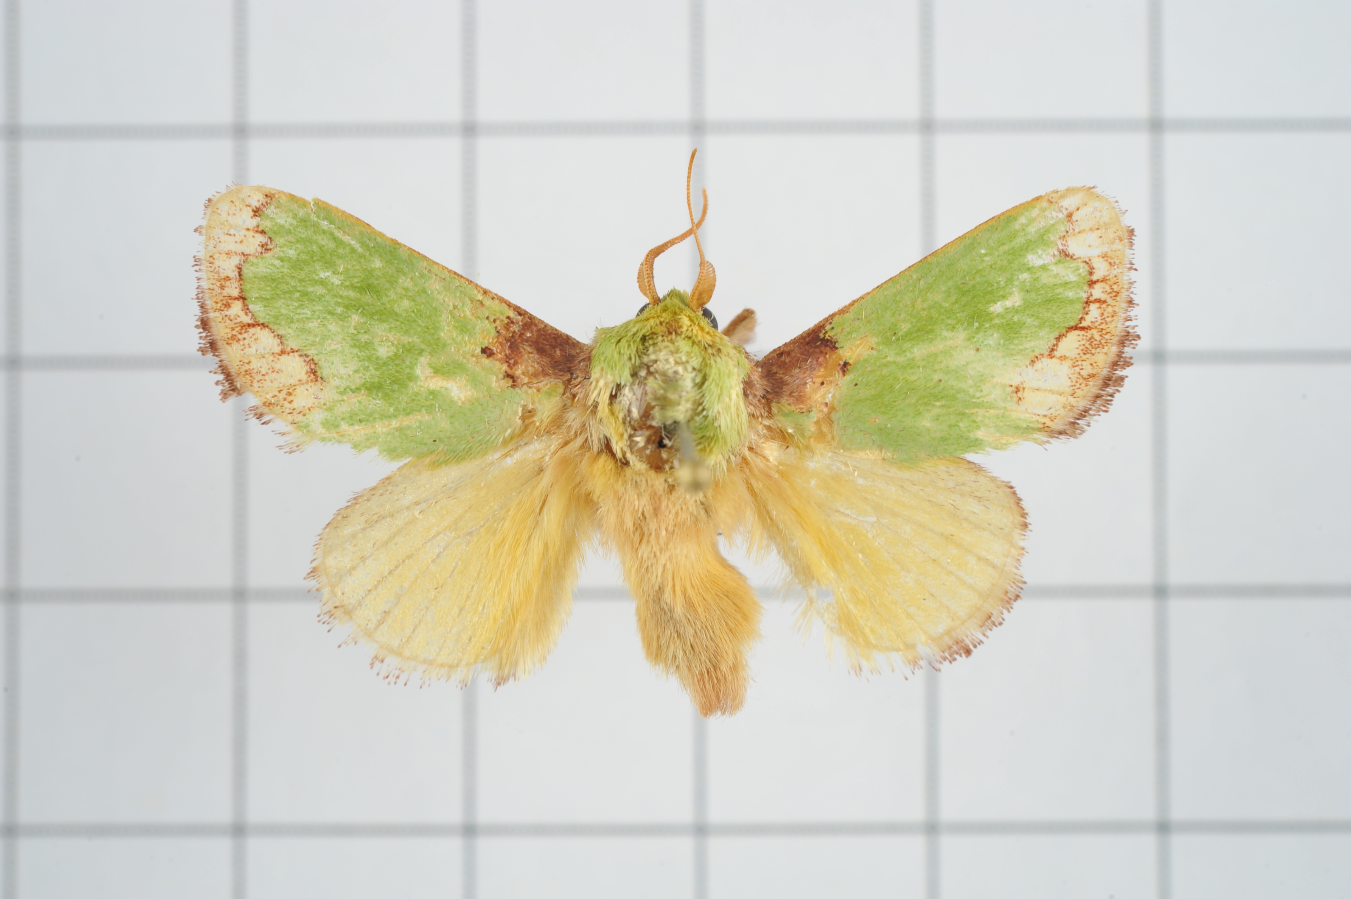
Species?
Parasa consocia
